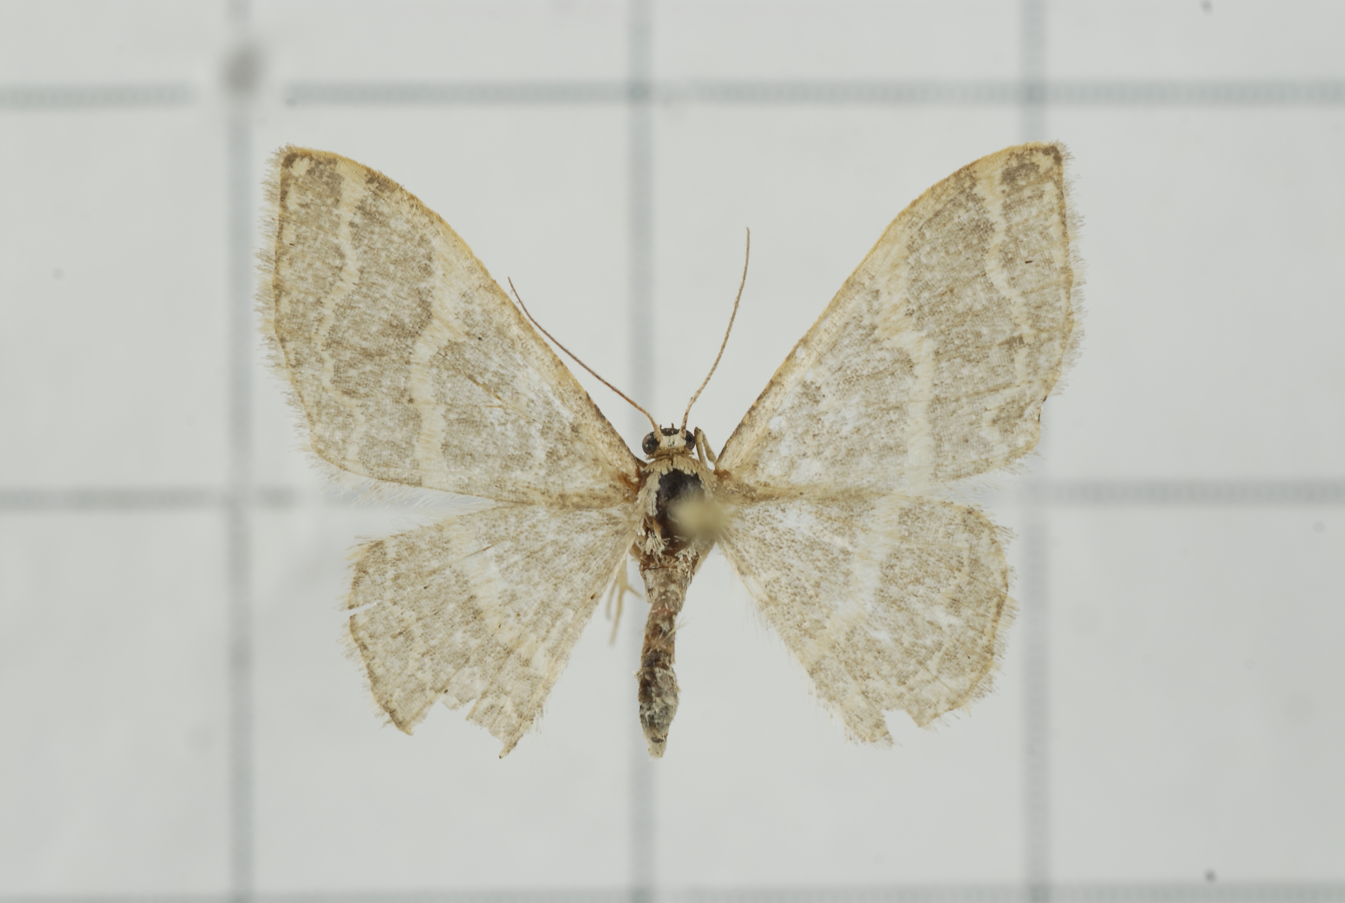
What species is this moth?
Lophophleps informis
